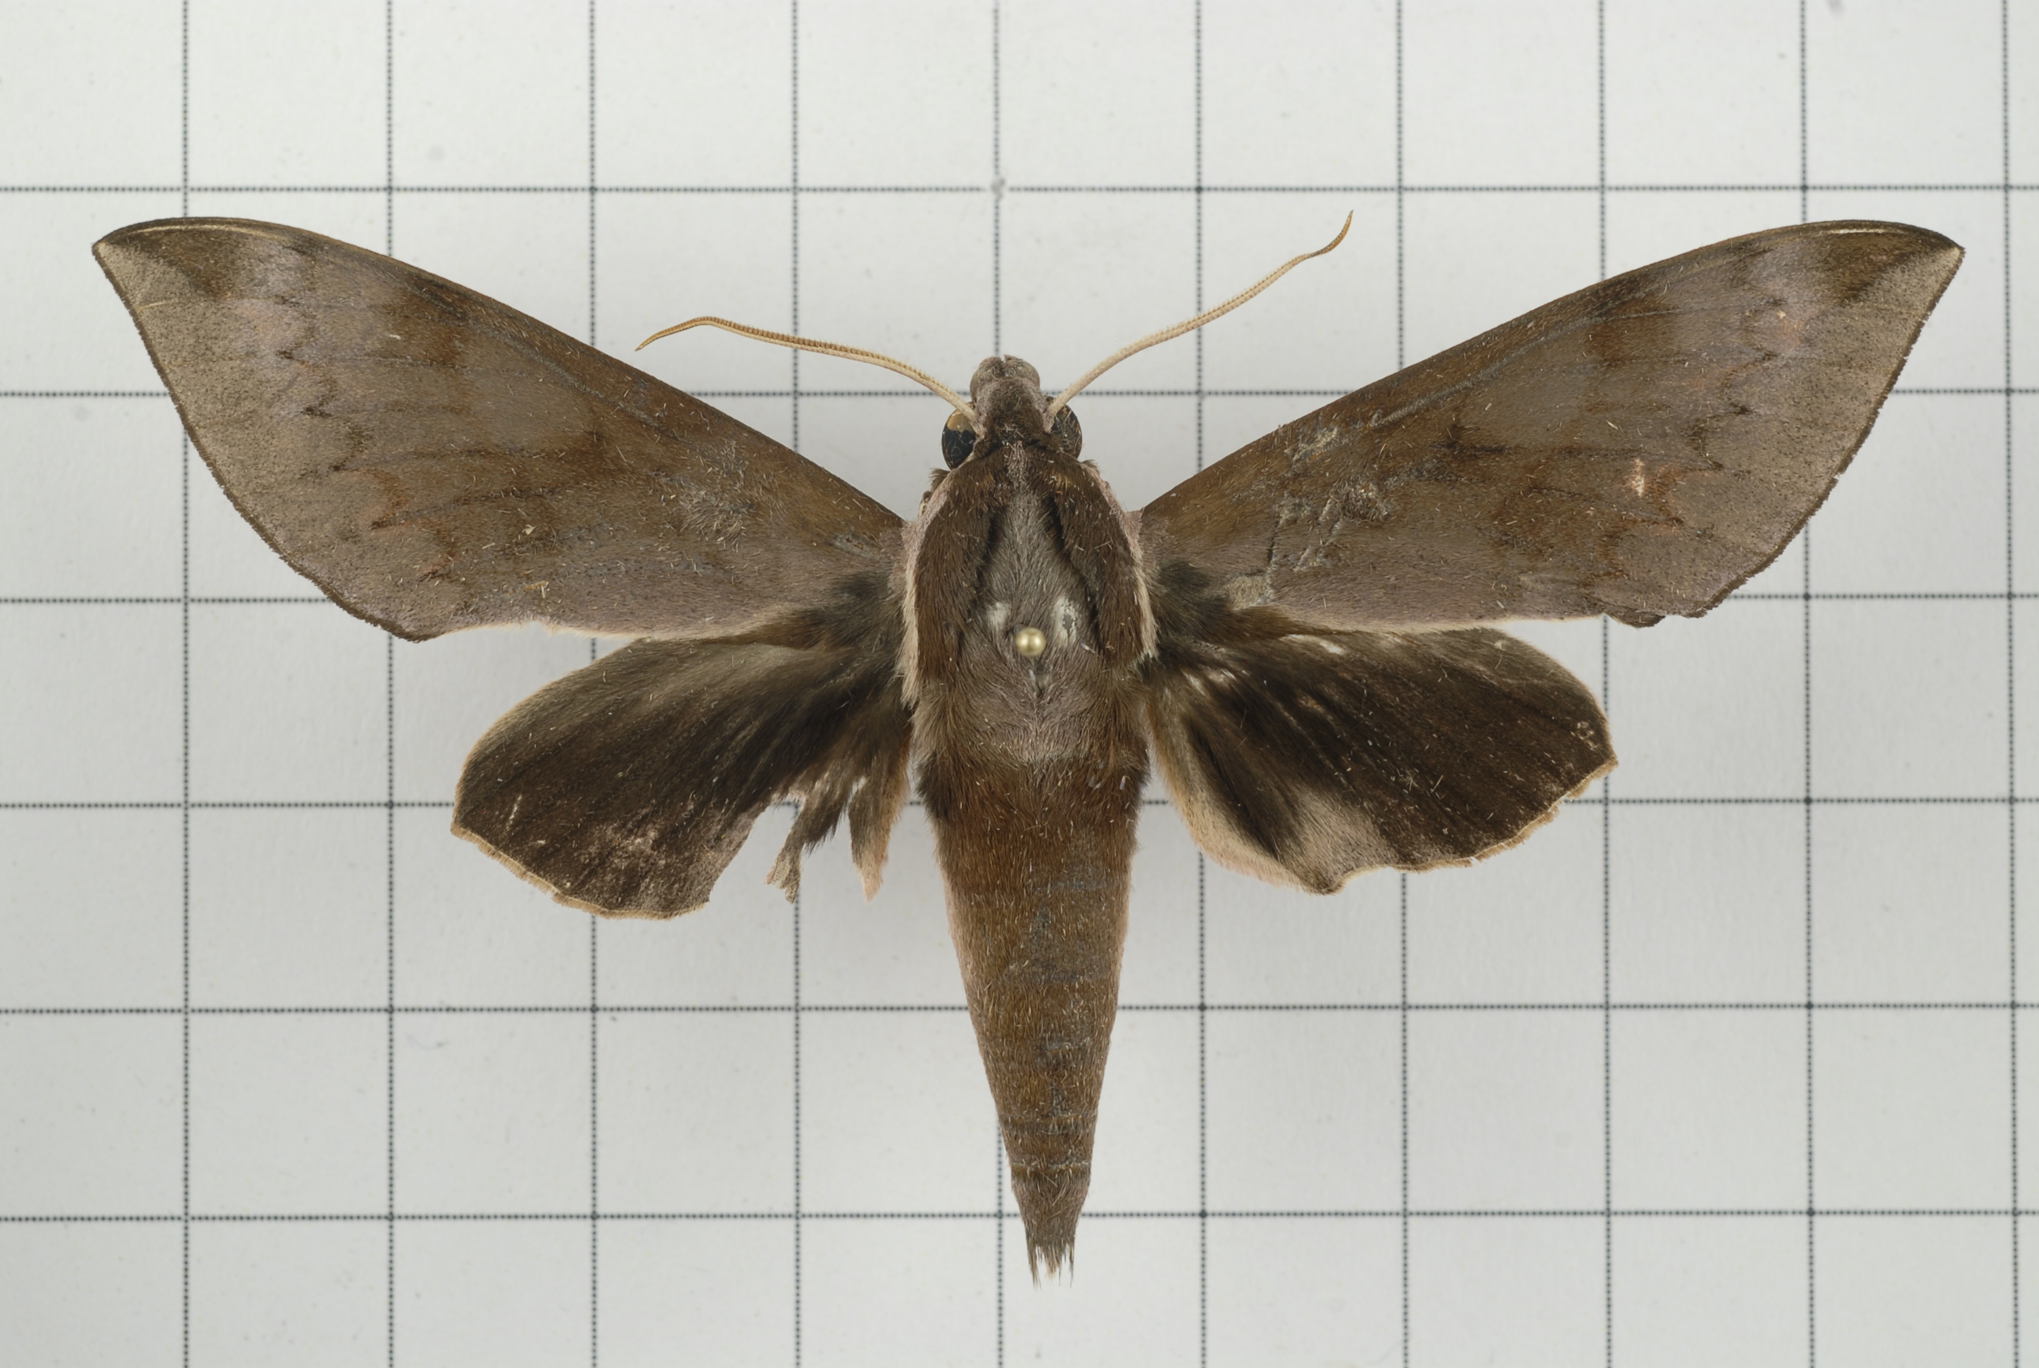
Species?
Acosmerycoides harterti
